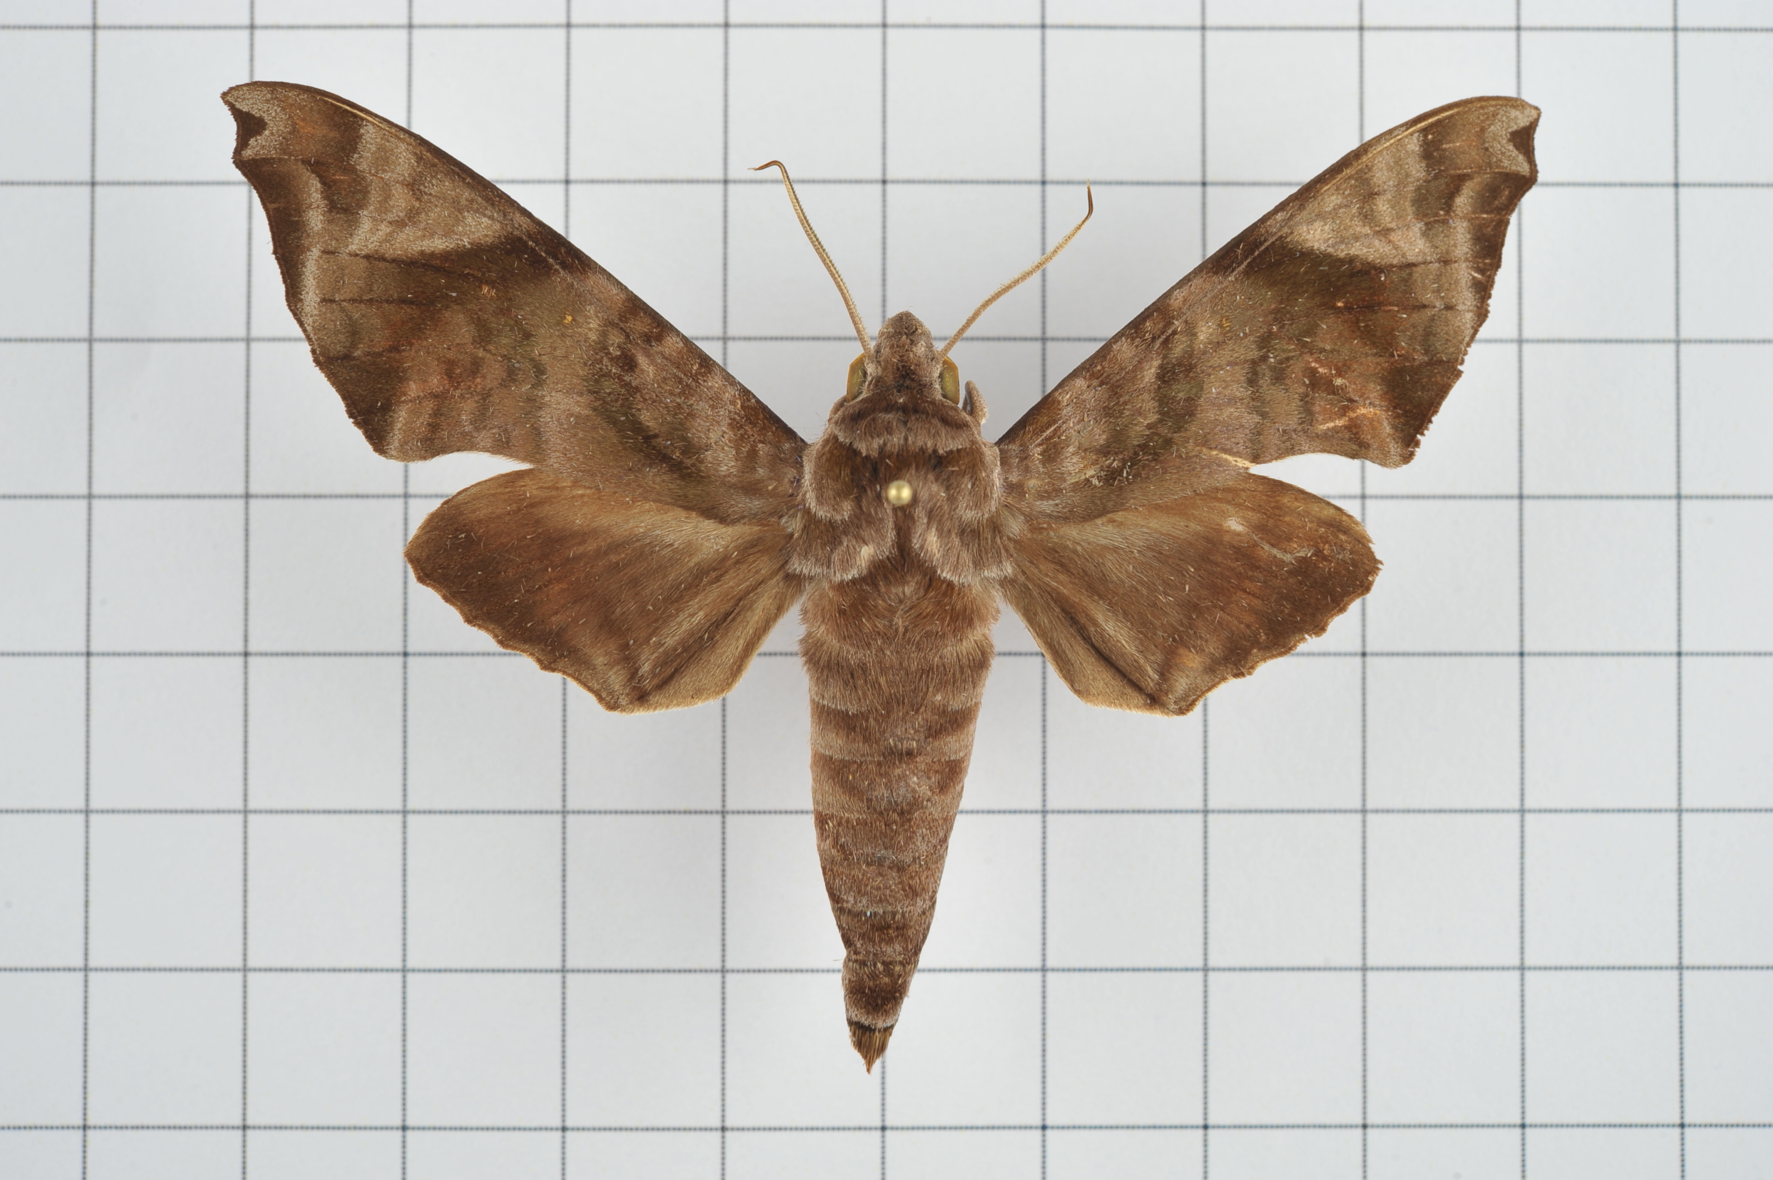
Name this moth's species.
Acosmeryx castanea
